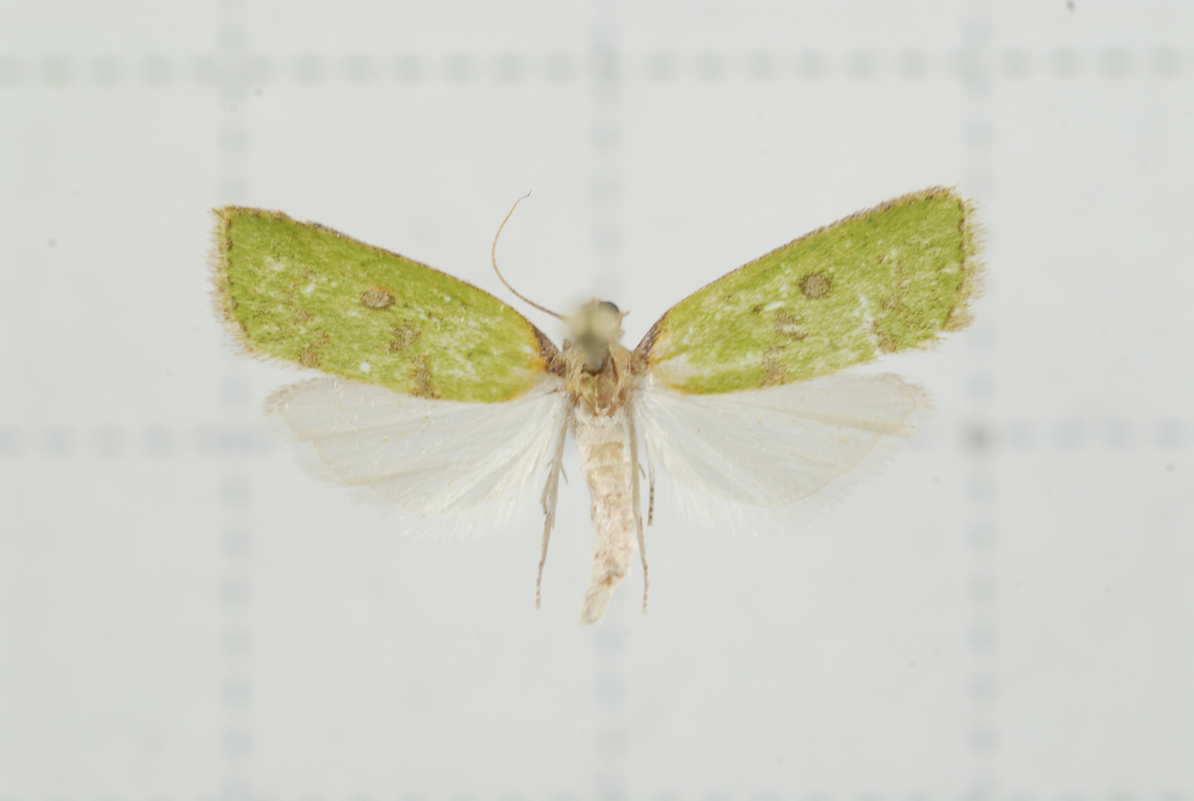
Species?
Doloessa viridis
